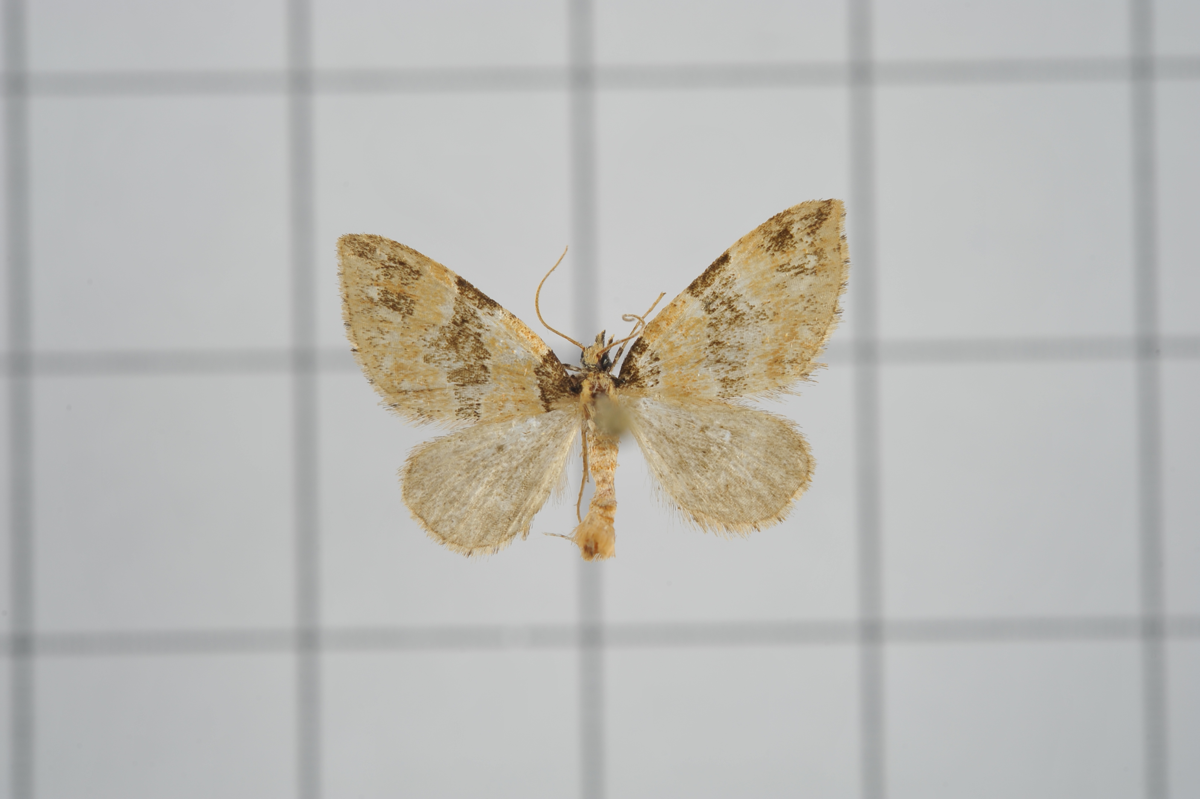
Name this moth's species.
Martania simulata
